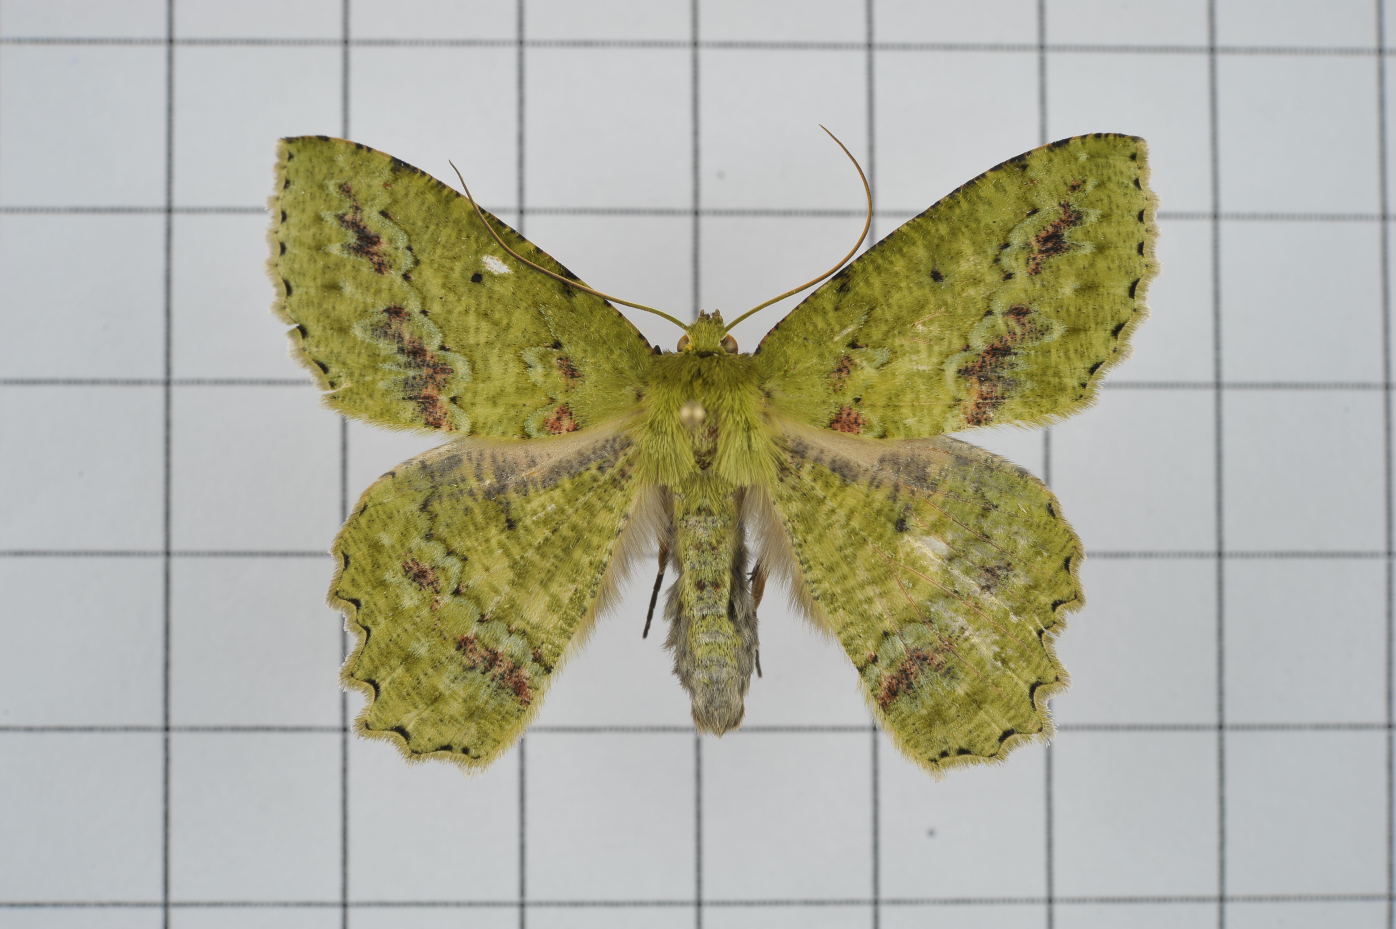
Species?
Herochroma baibarana
